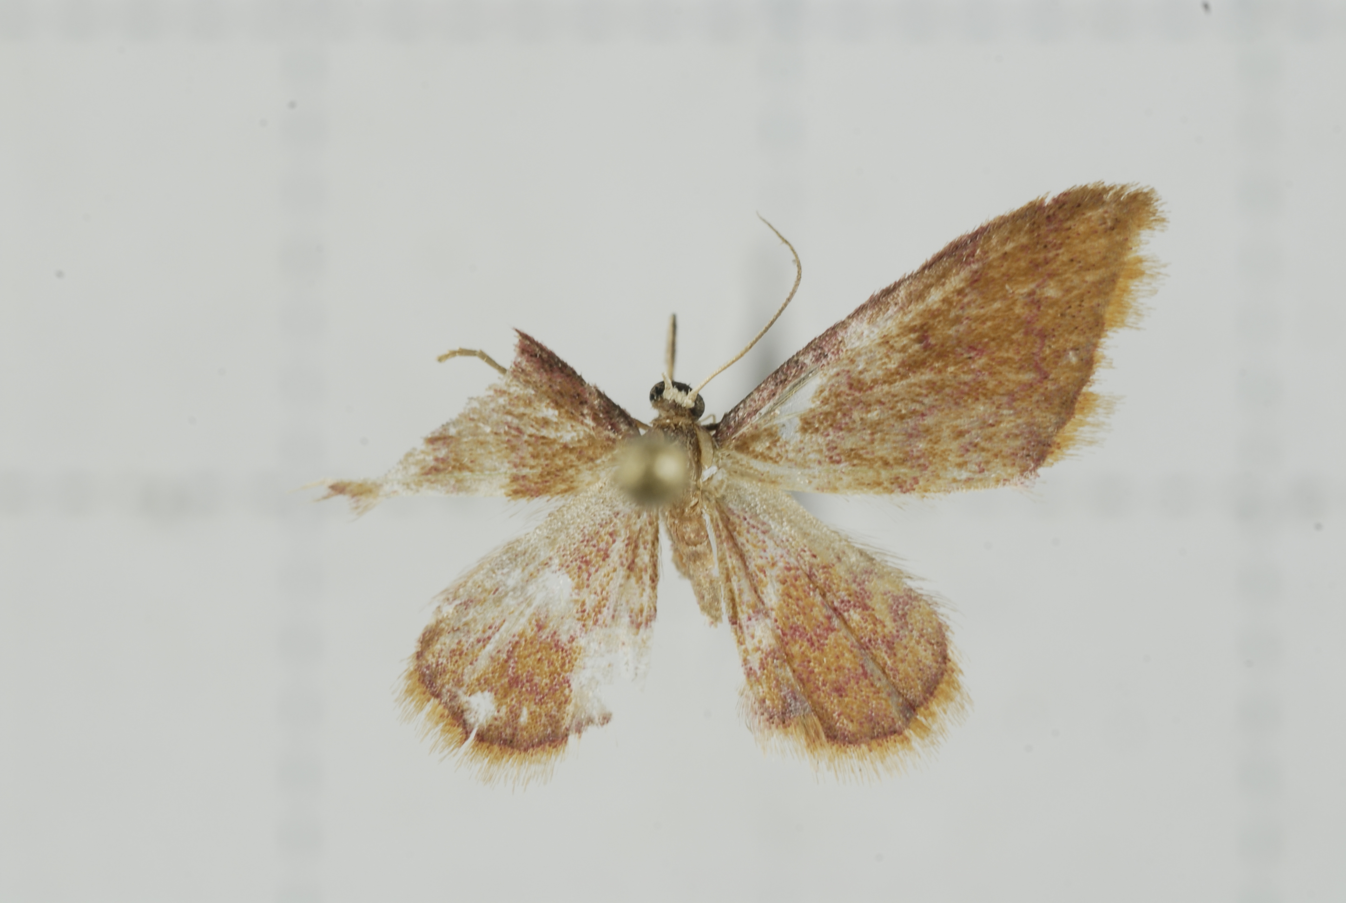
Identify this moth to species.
Idaea sinicata
